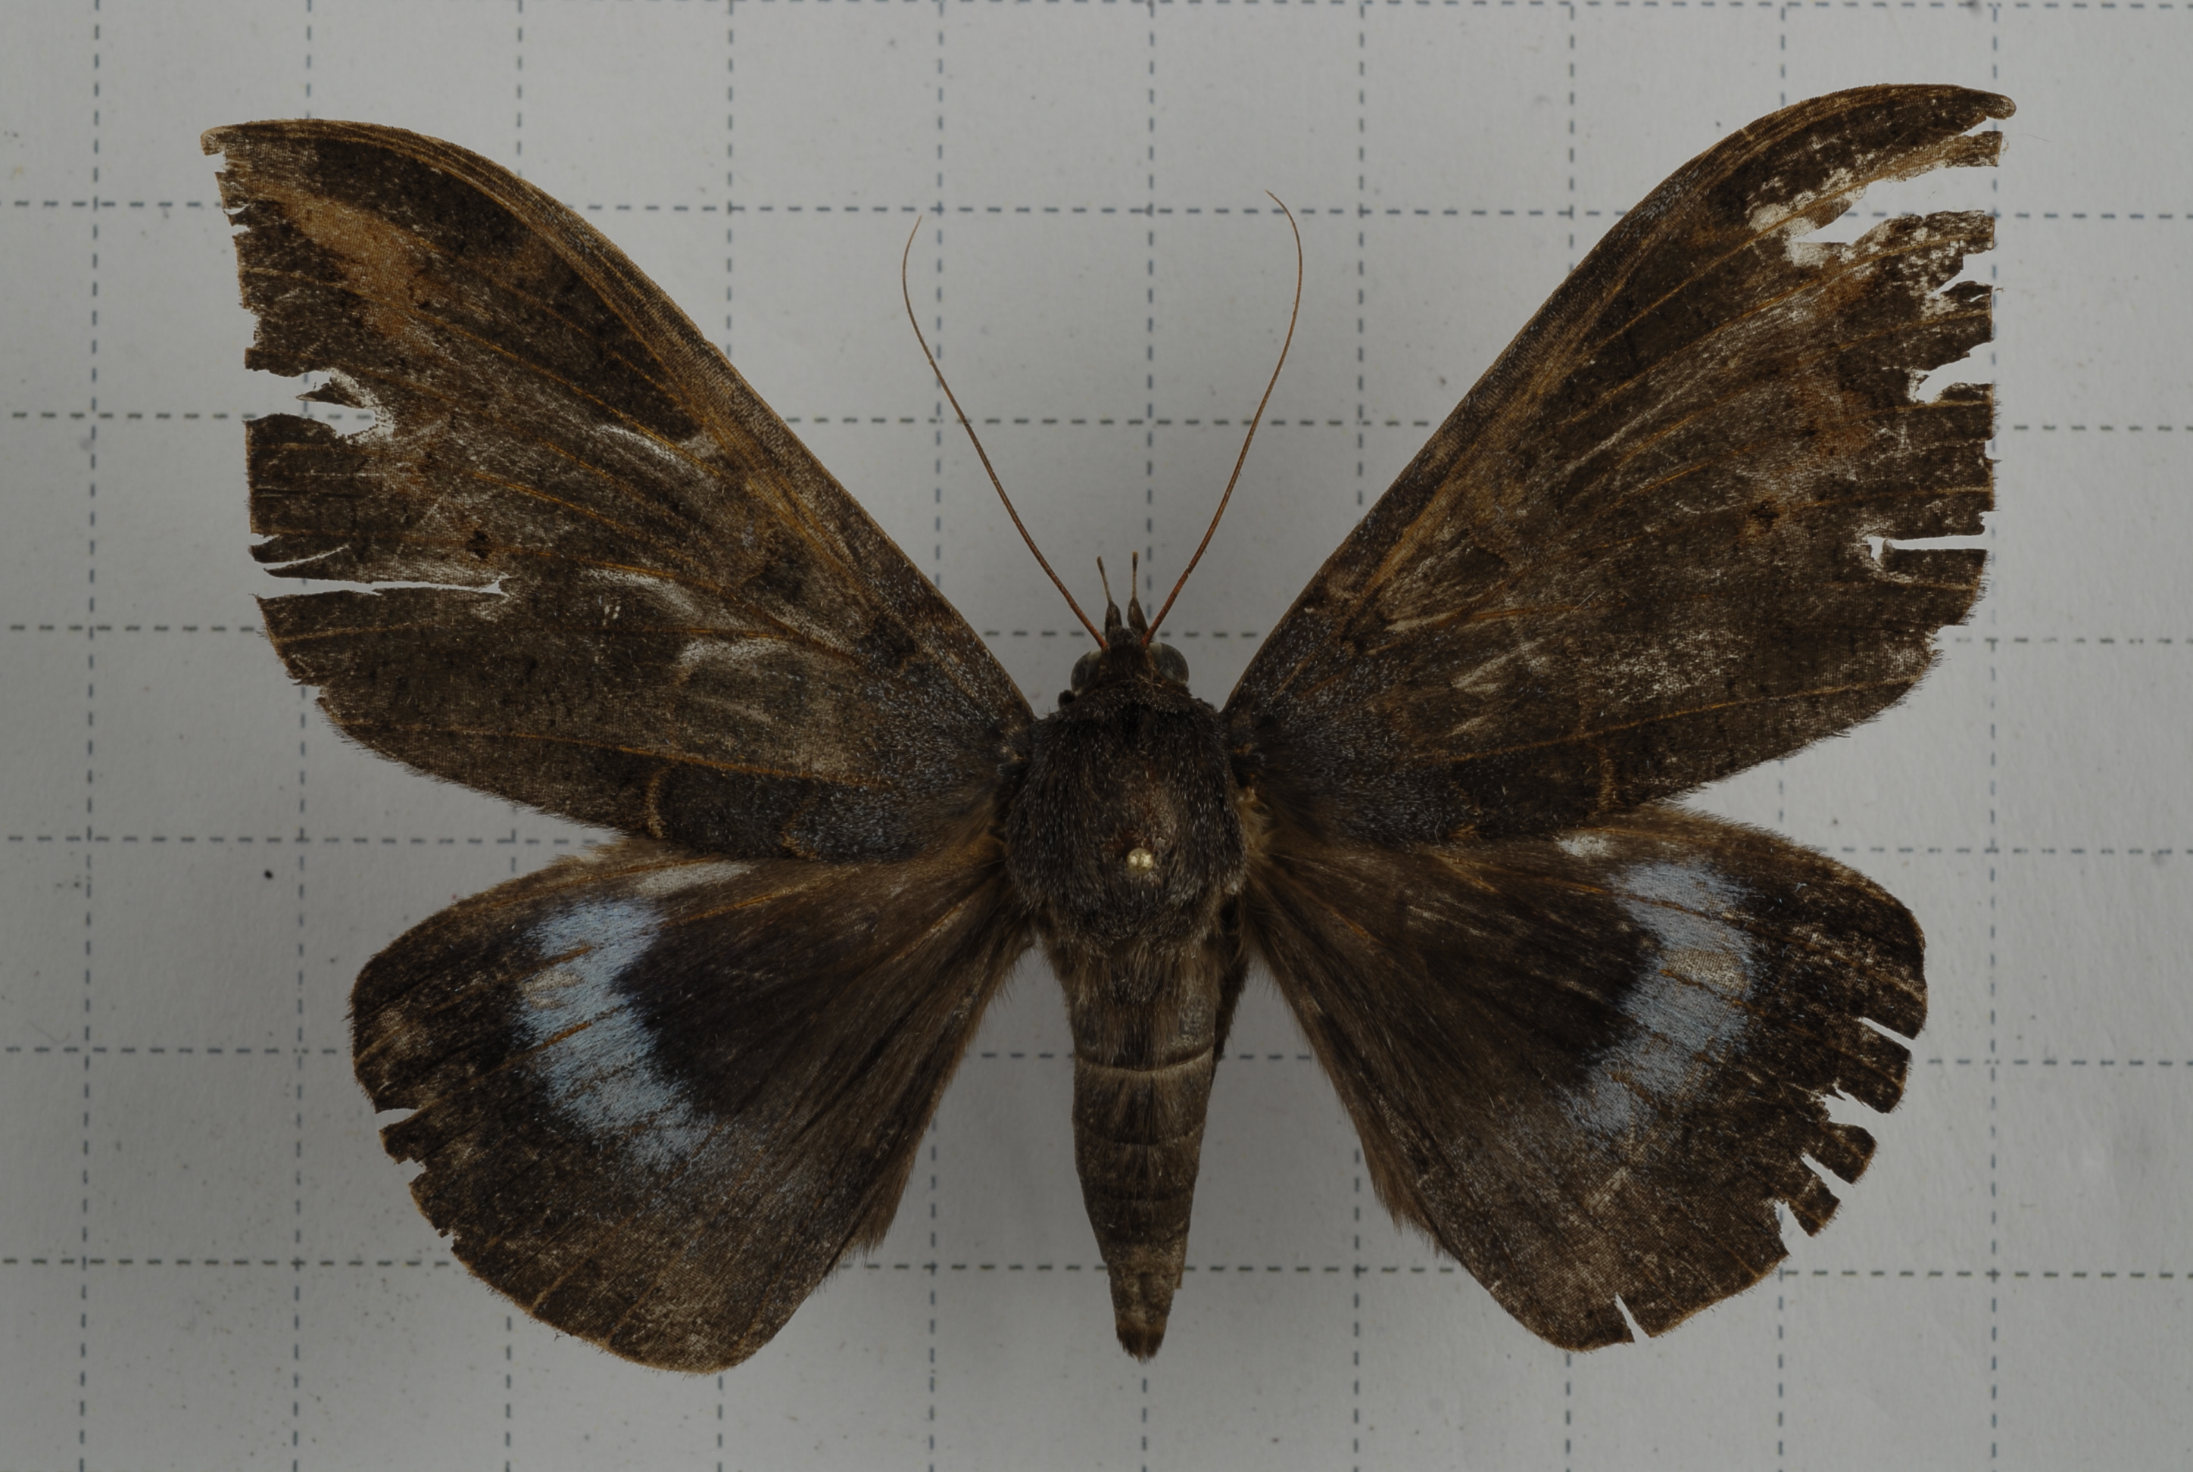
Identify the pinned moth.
Ischyja ferrifracta
